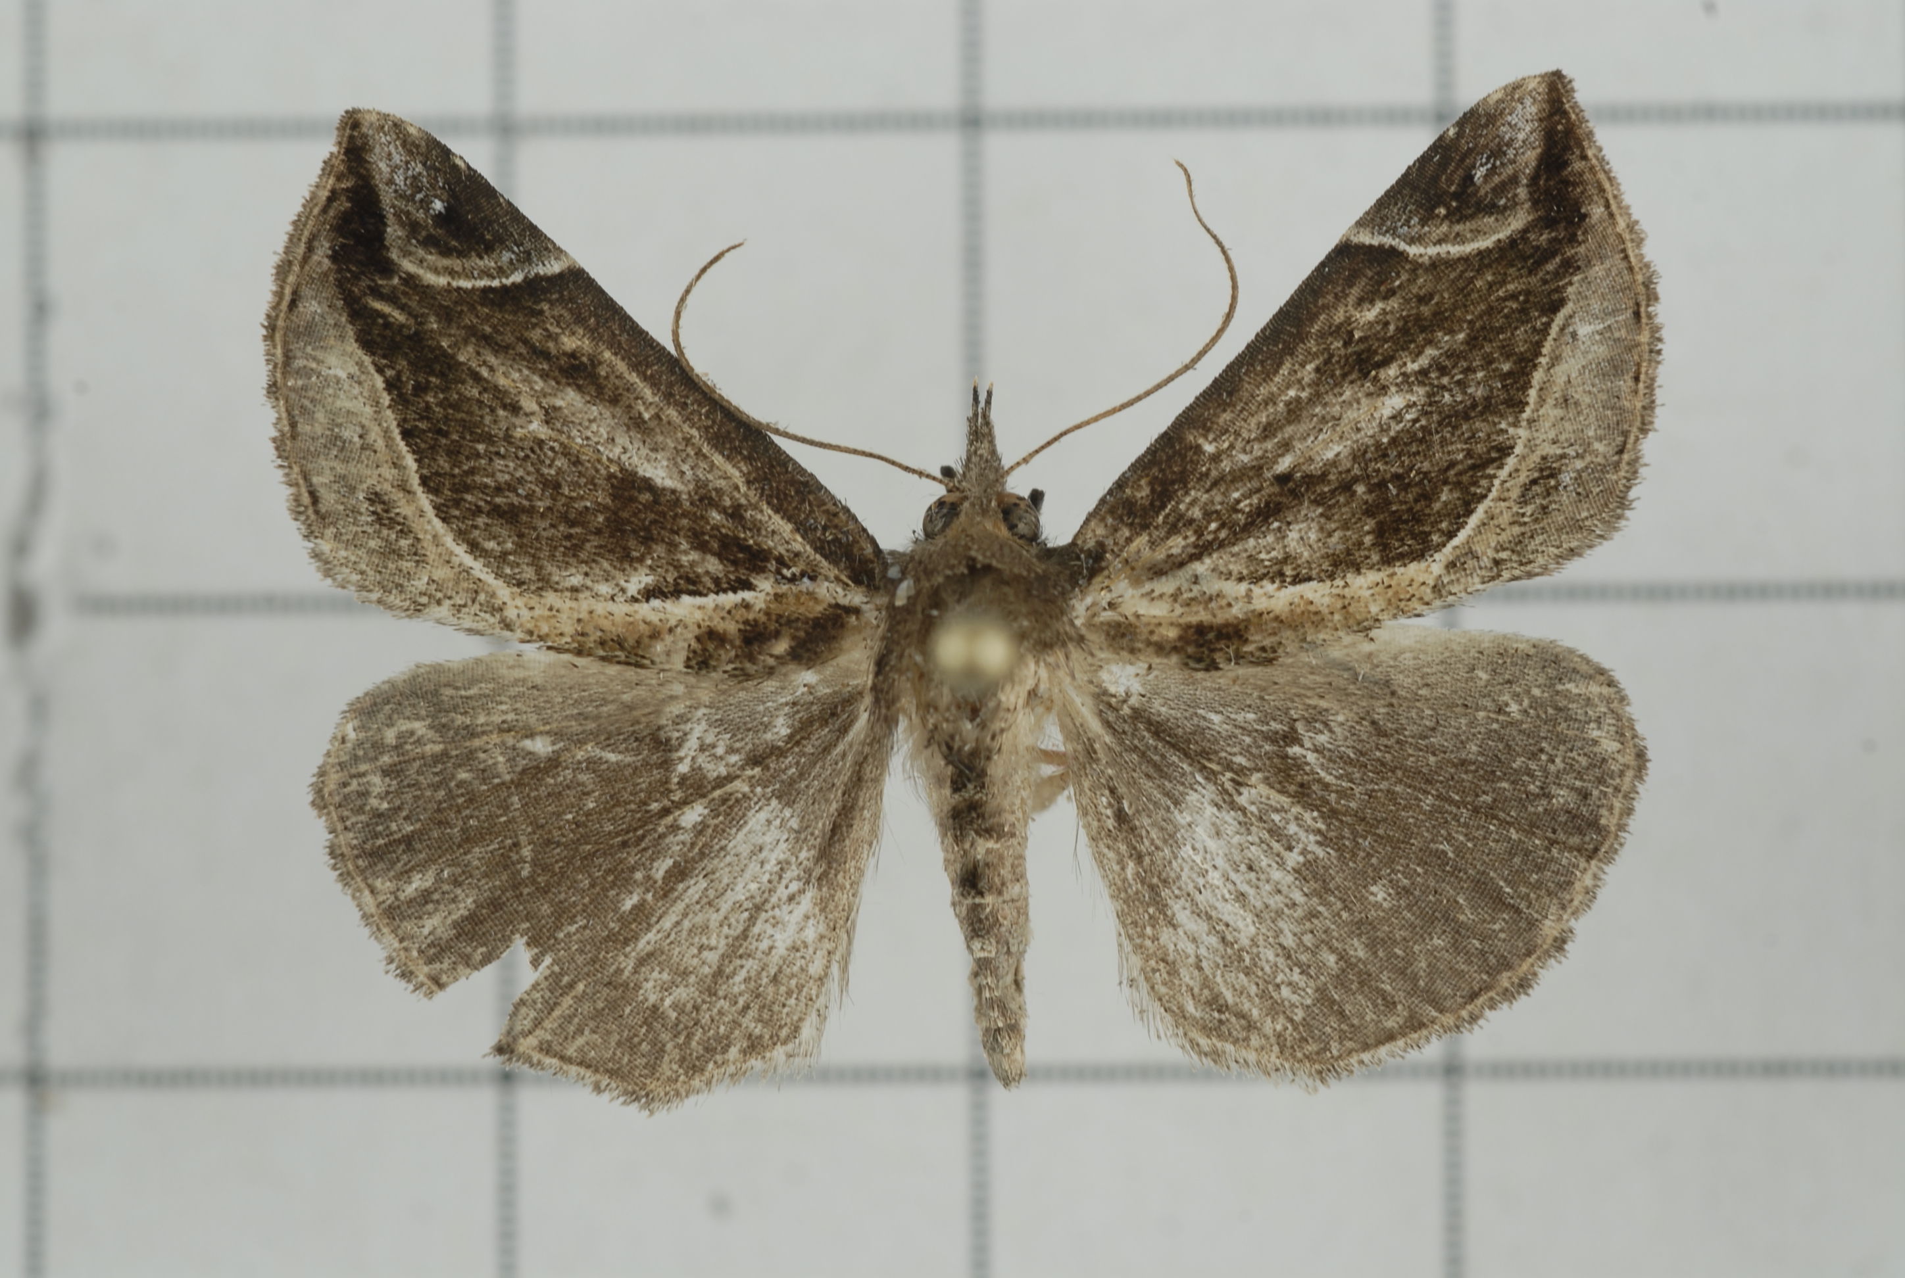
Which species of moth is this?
Hypena perspicua
